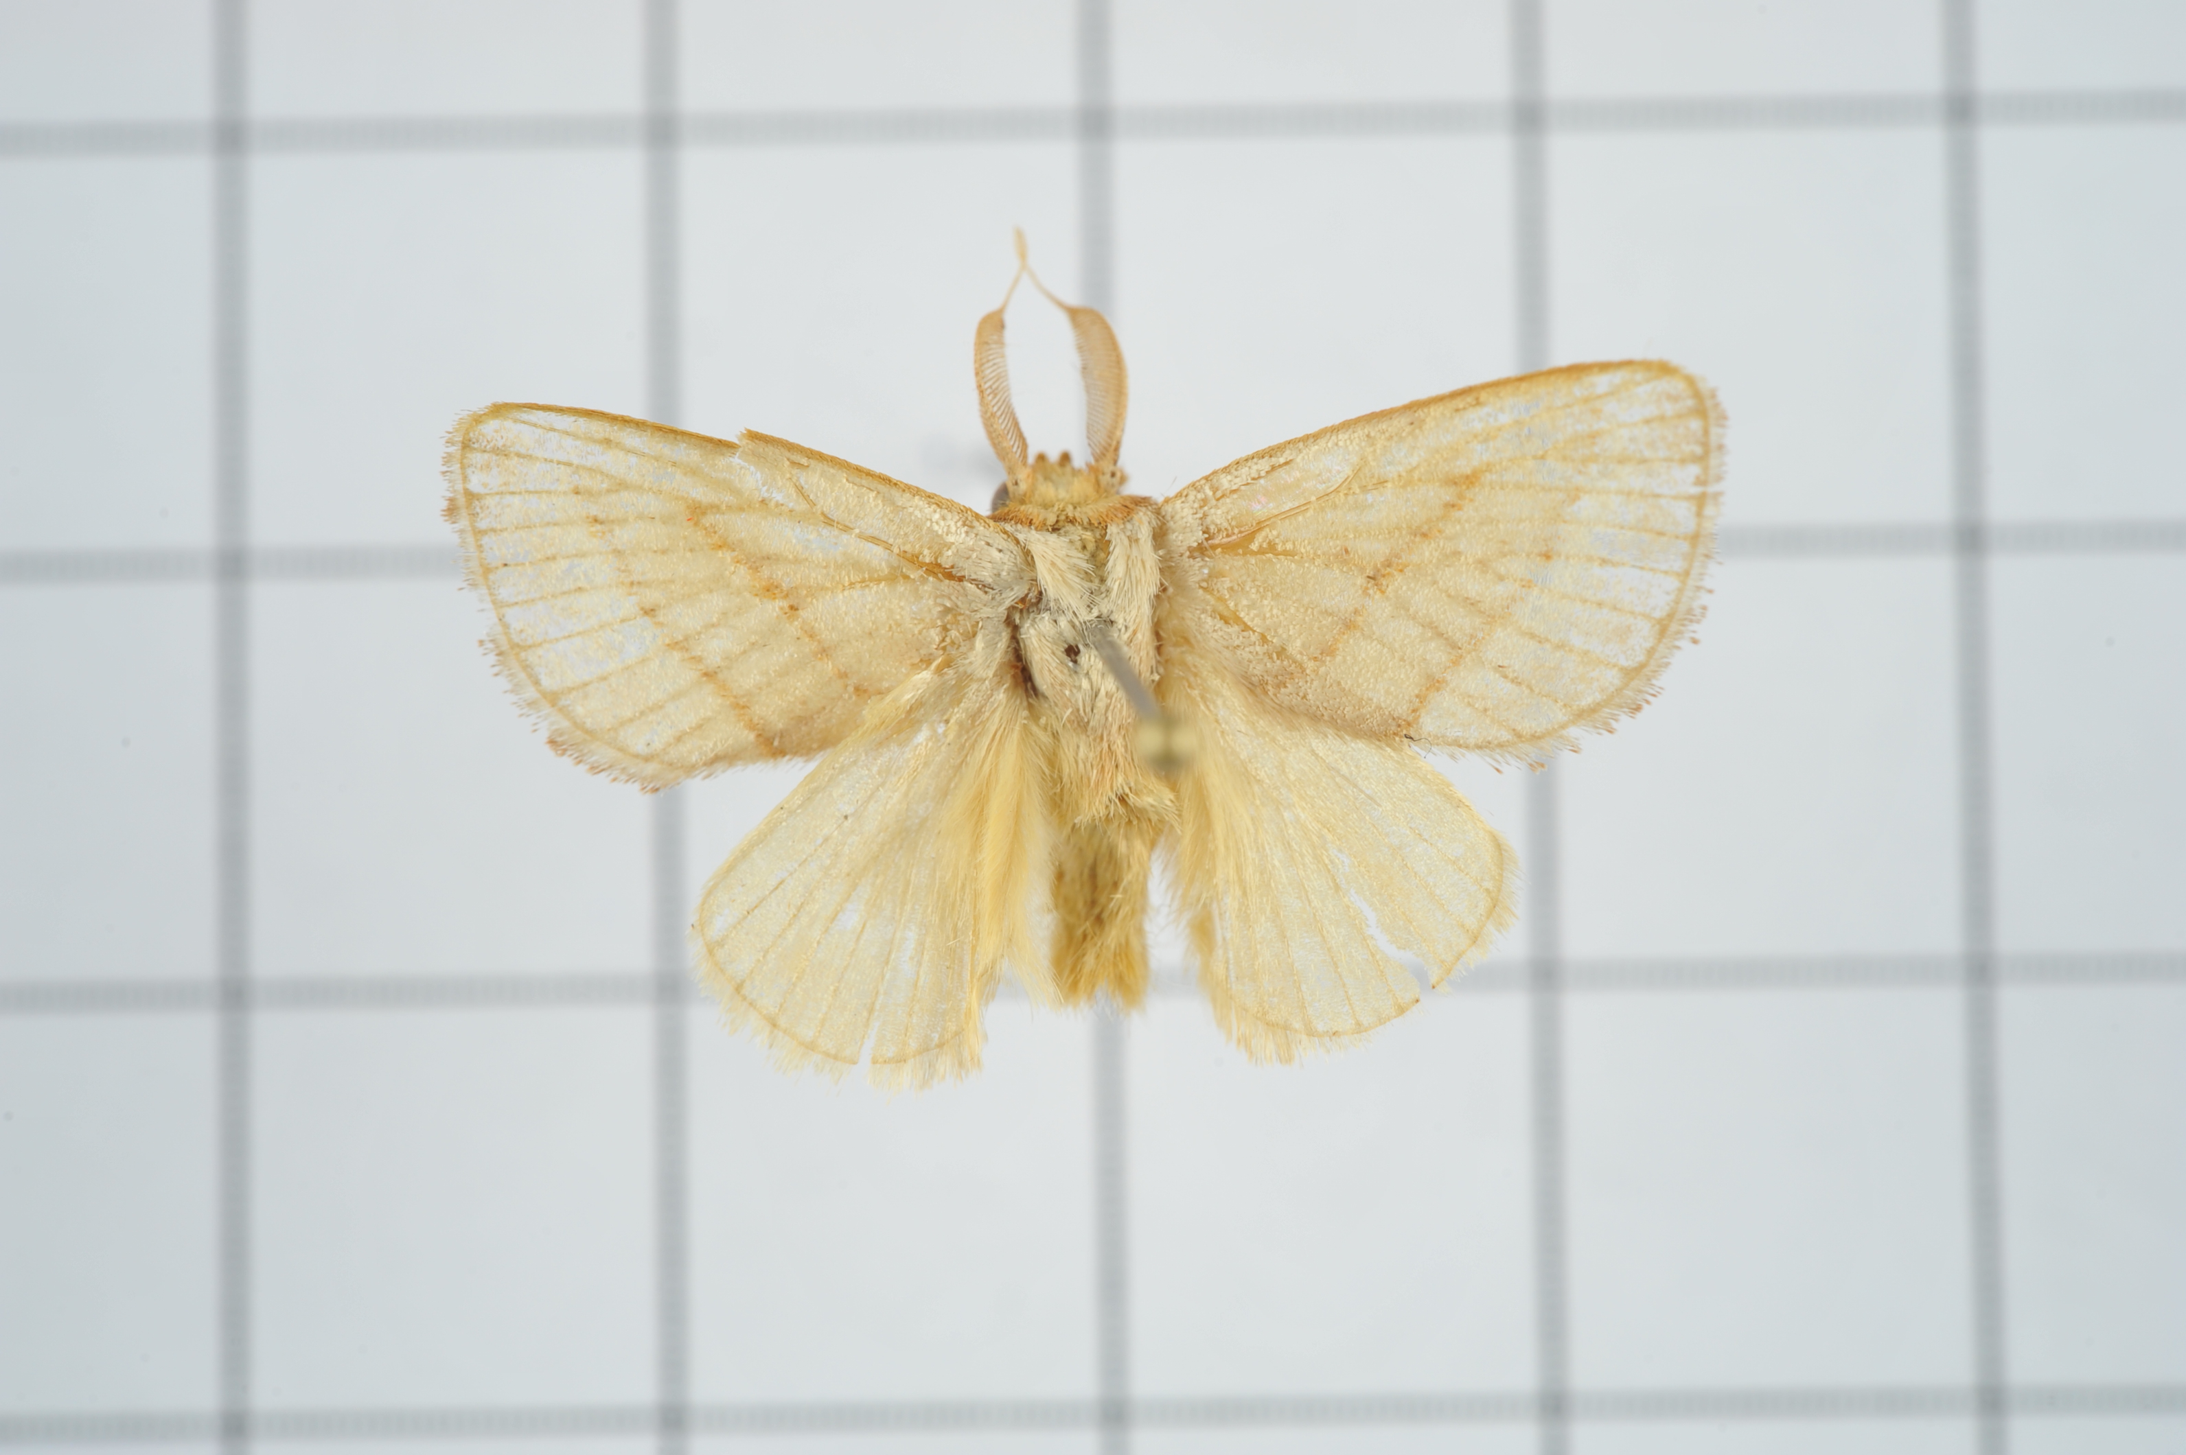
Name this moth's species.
Cania heppneri
